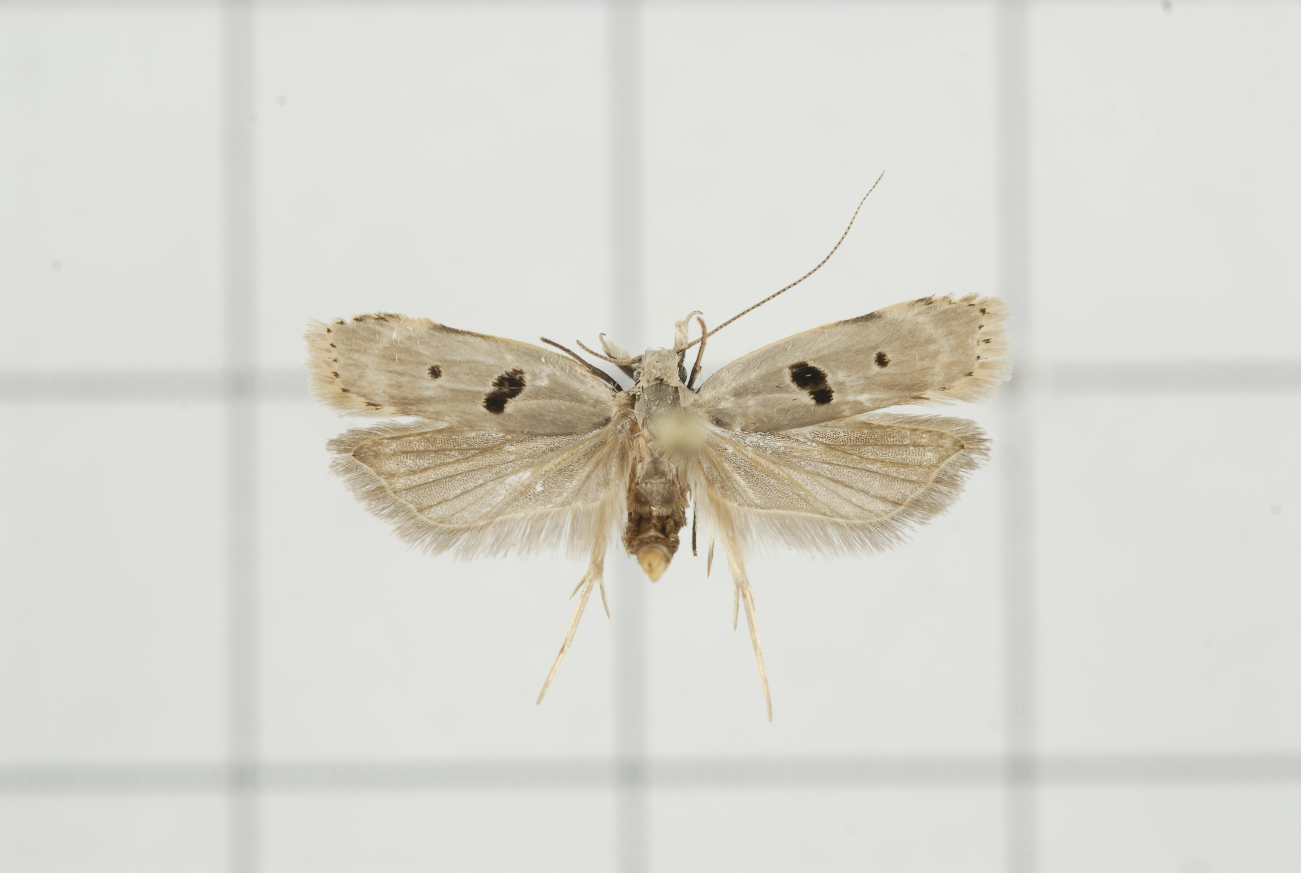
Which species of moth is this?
Dichomeris loxospila
